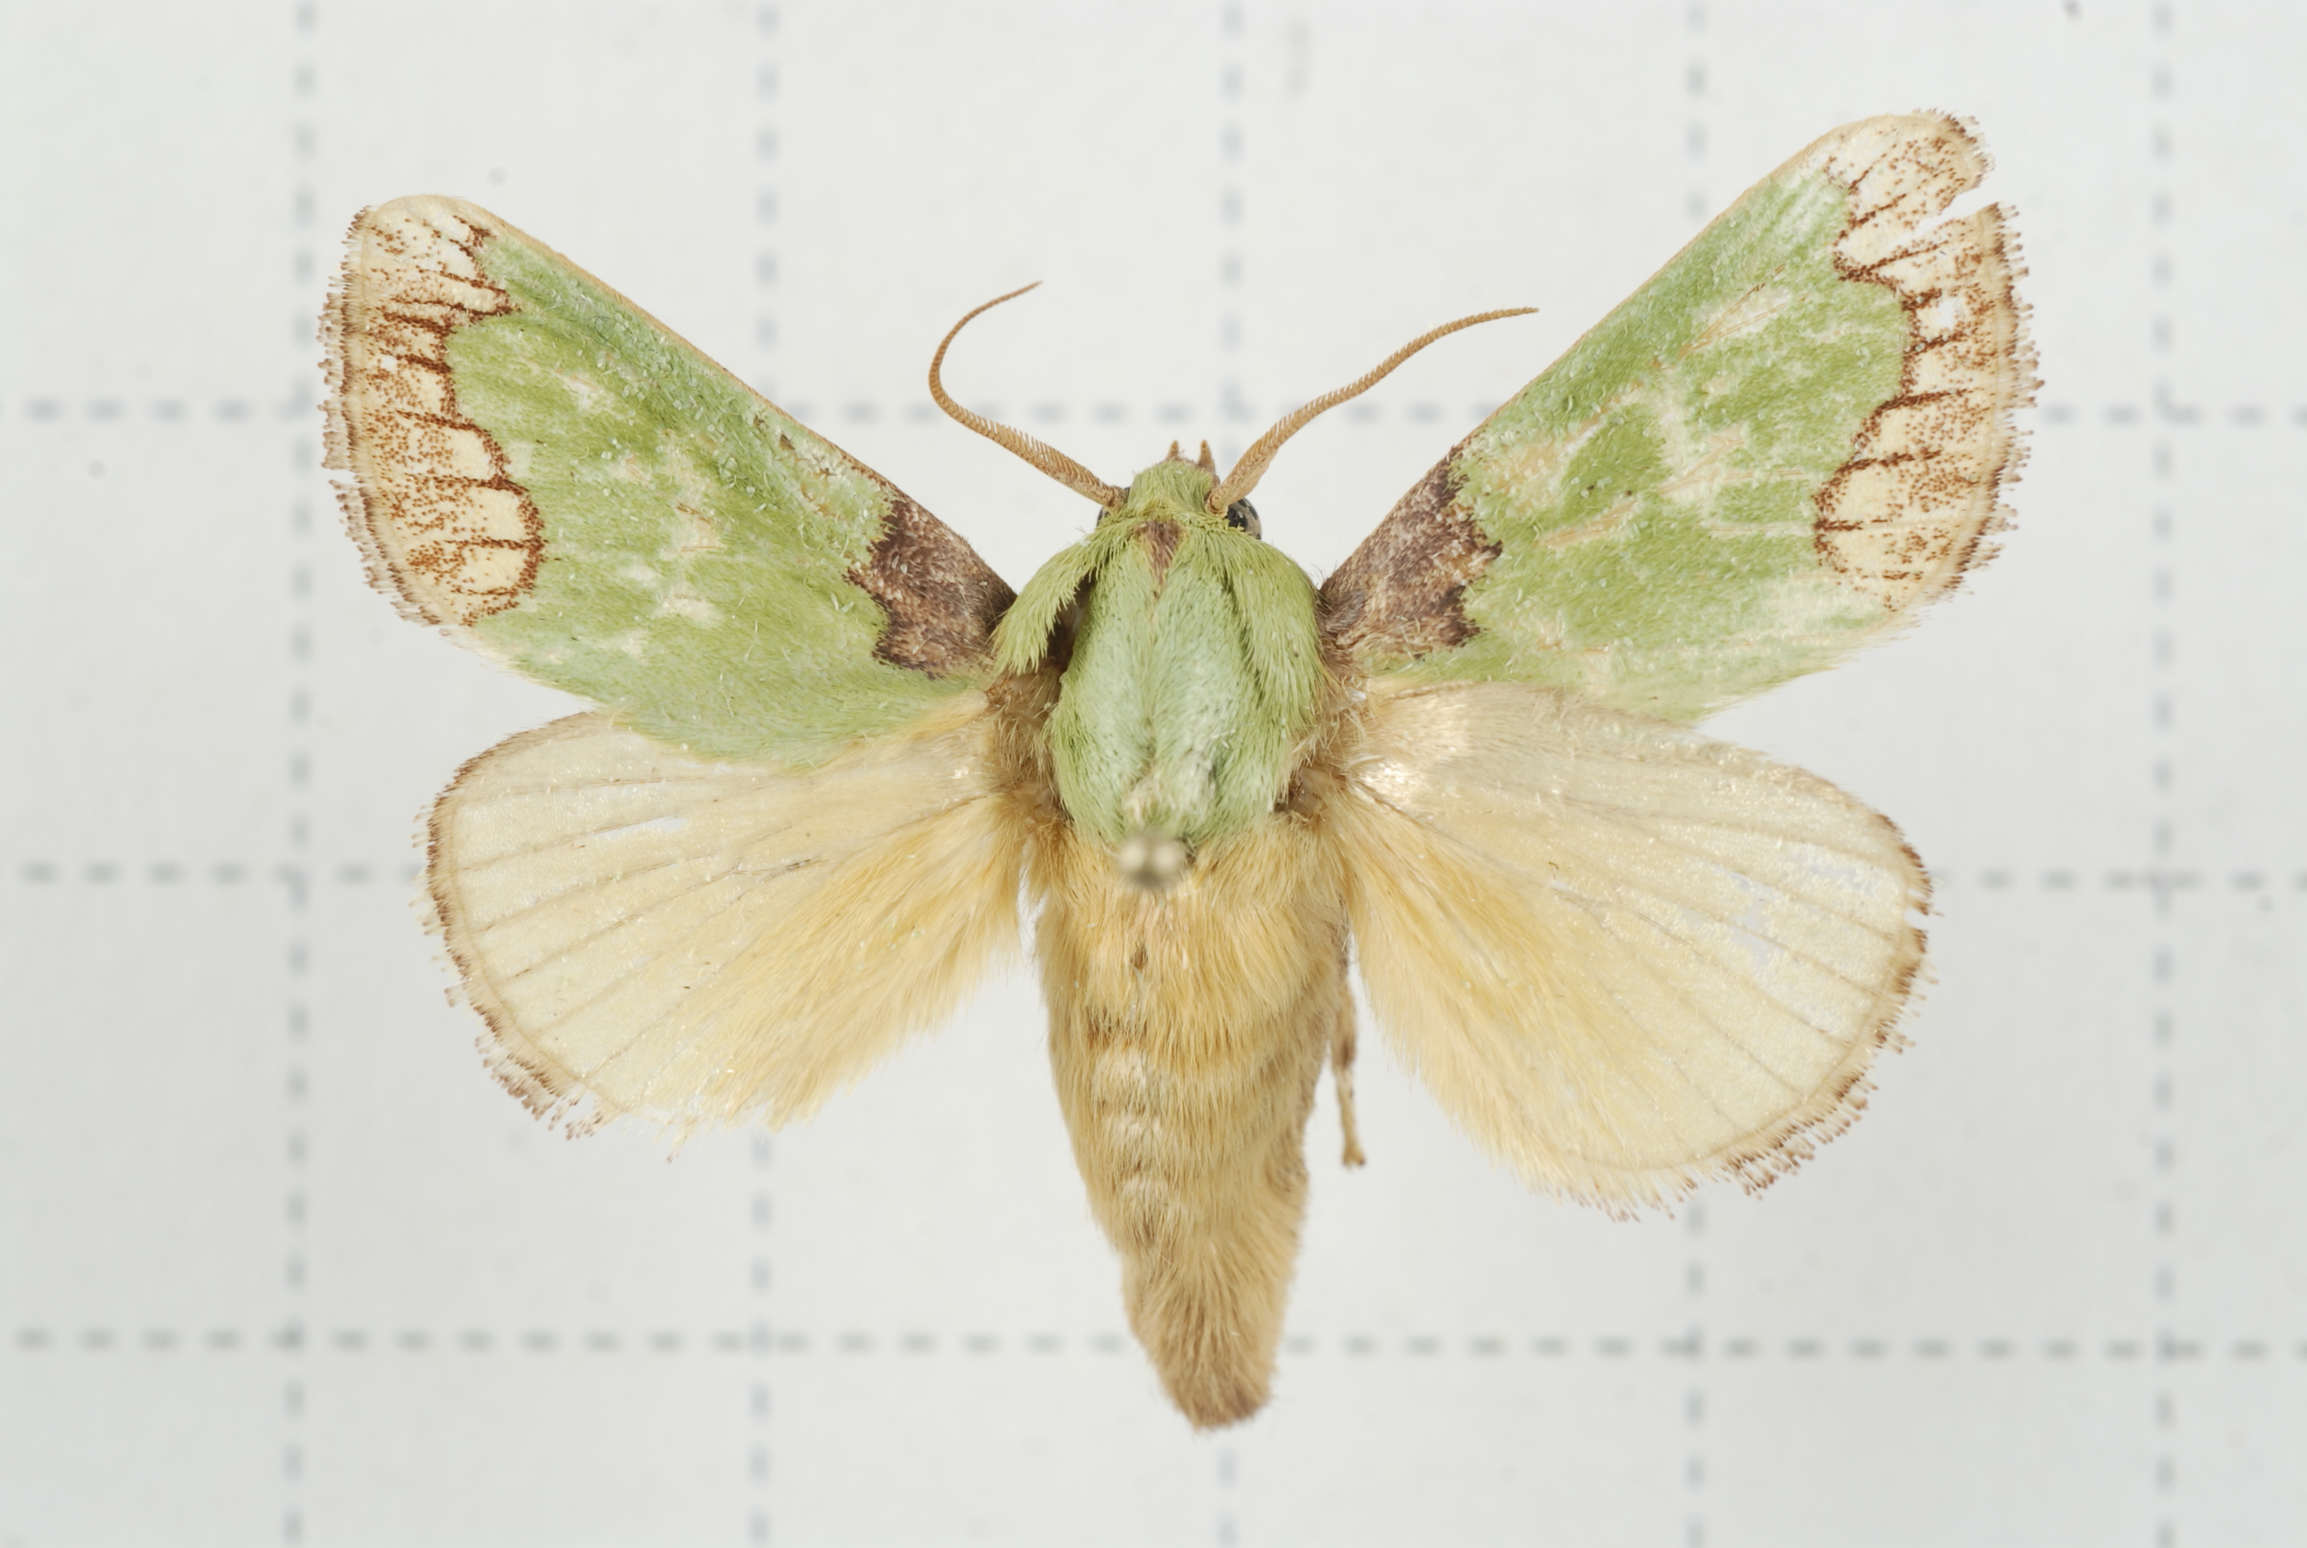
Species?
Parasa consocia
